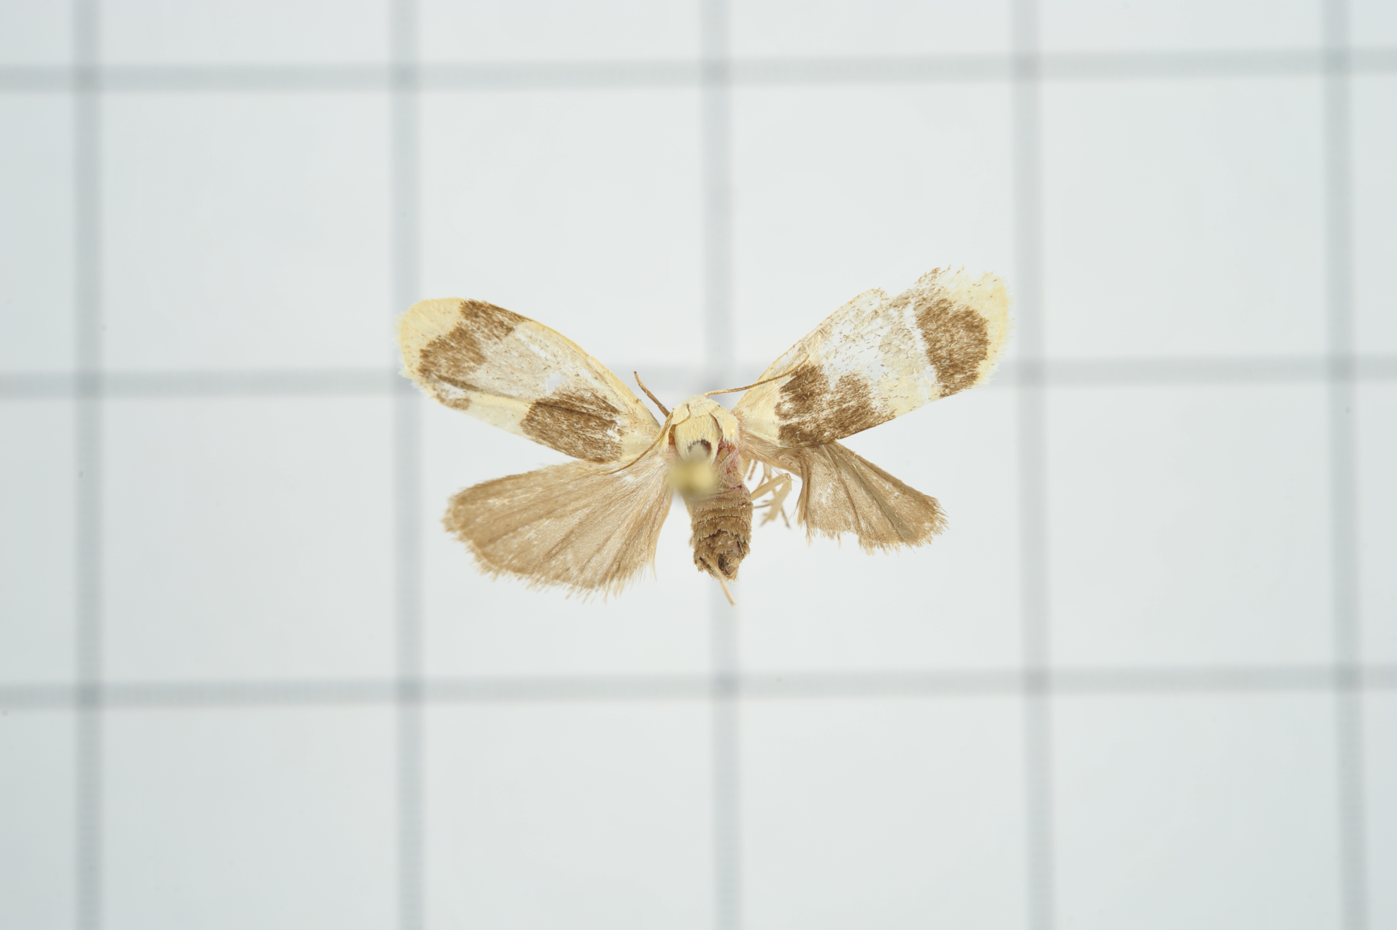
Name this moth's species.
Garudinia taioana
